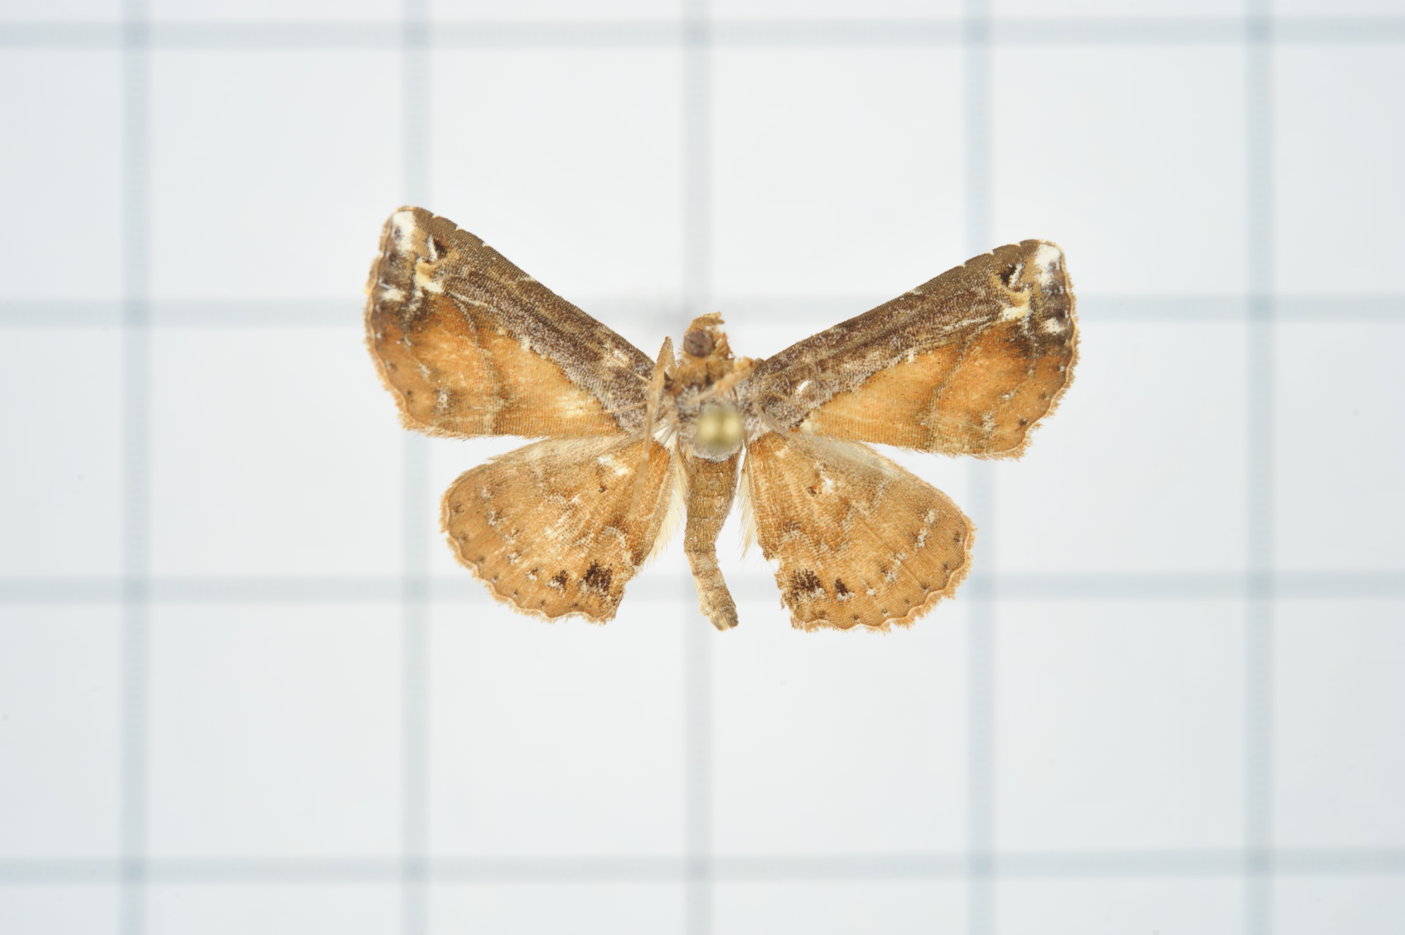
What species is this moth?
Zurobata vacillans
